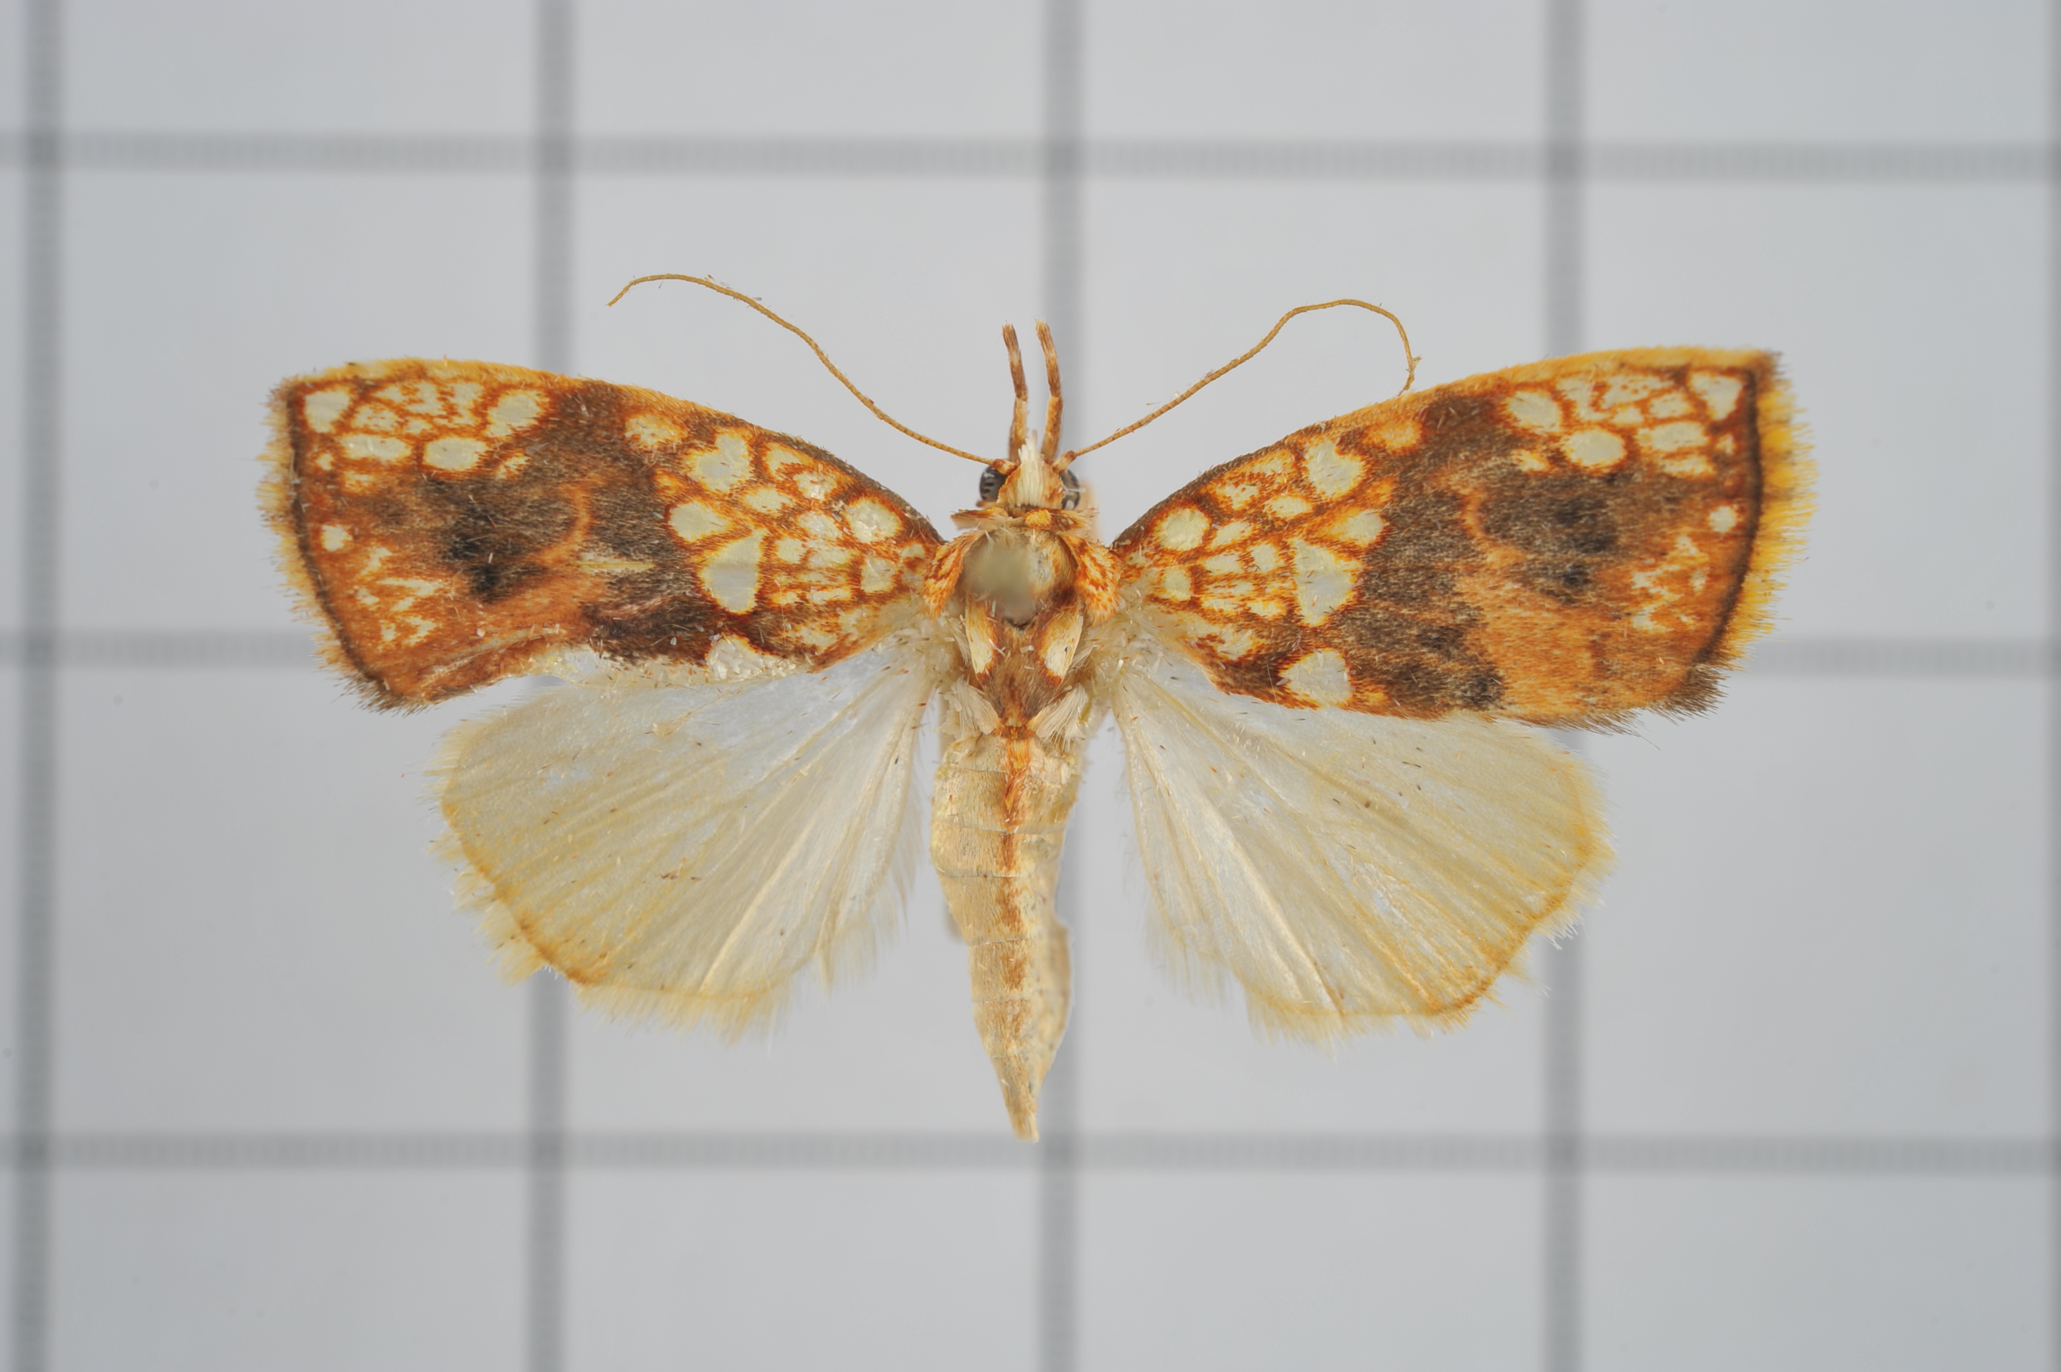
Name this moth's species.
Gabala argentata
